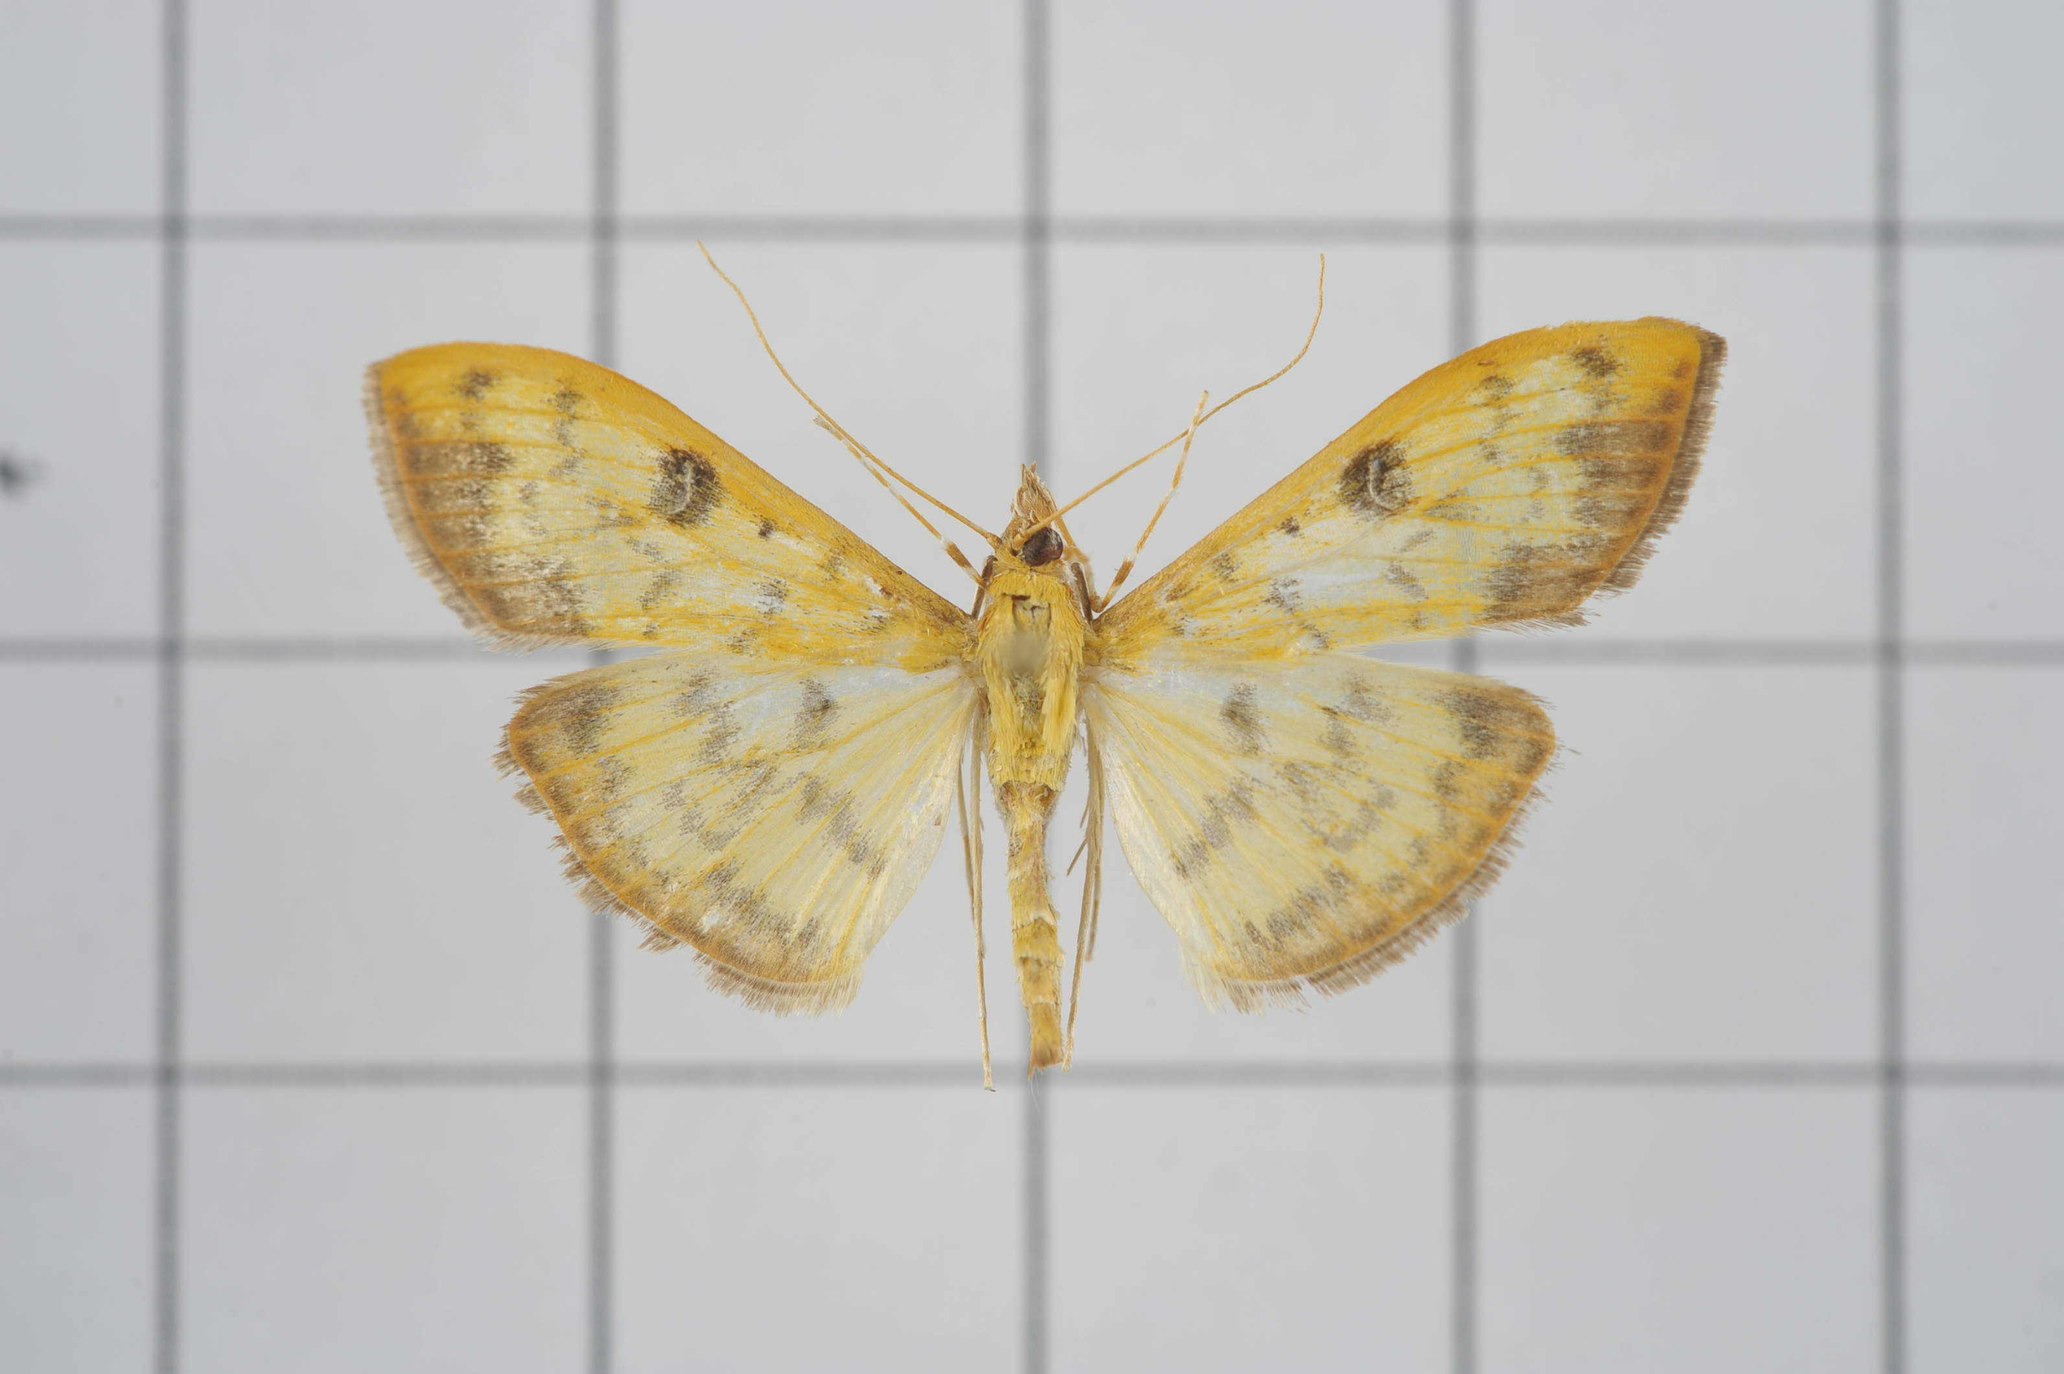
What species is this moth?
Botyodes diniasalis
